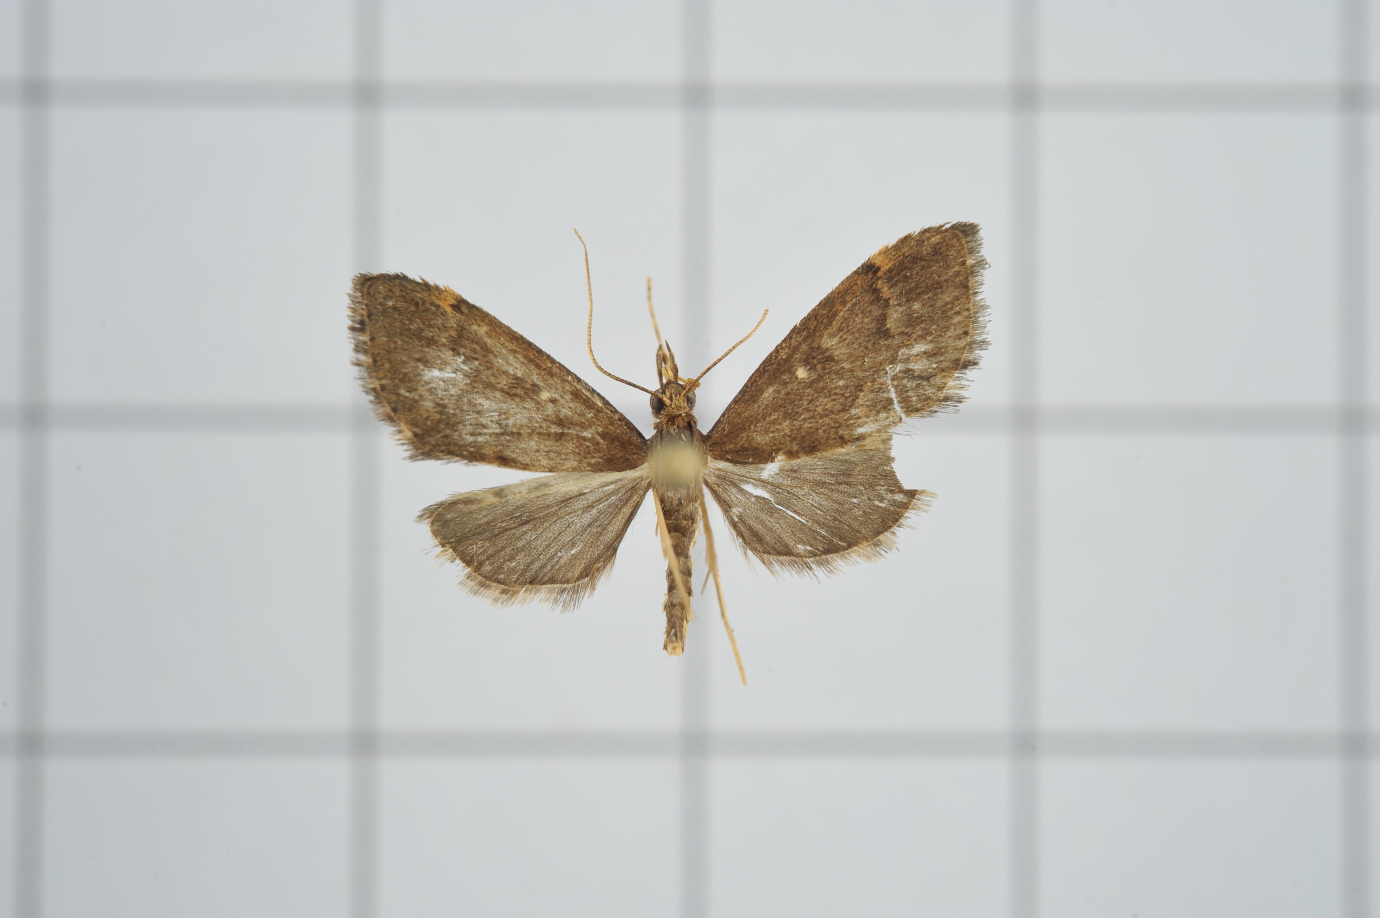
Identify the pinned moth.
Camptomastix hisbonalis
